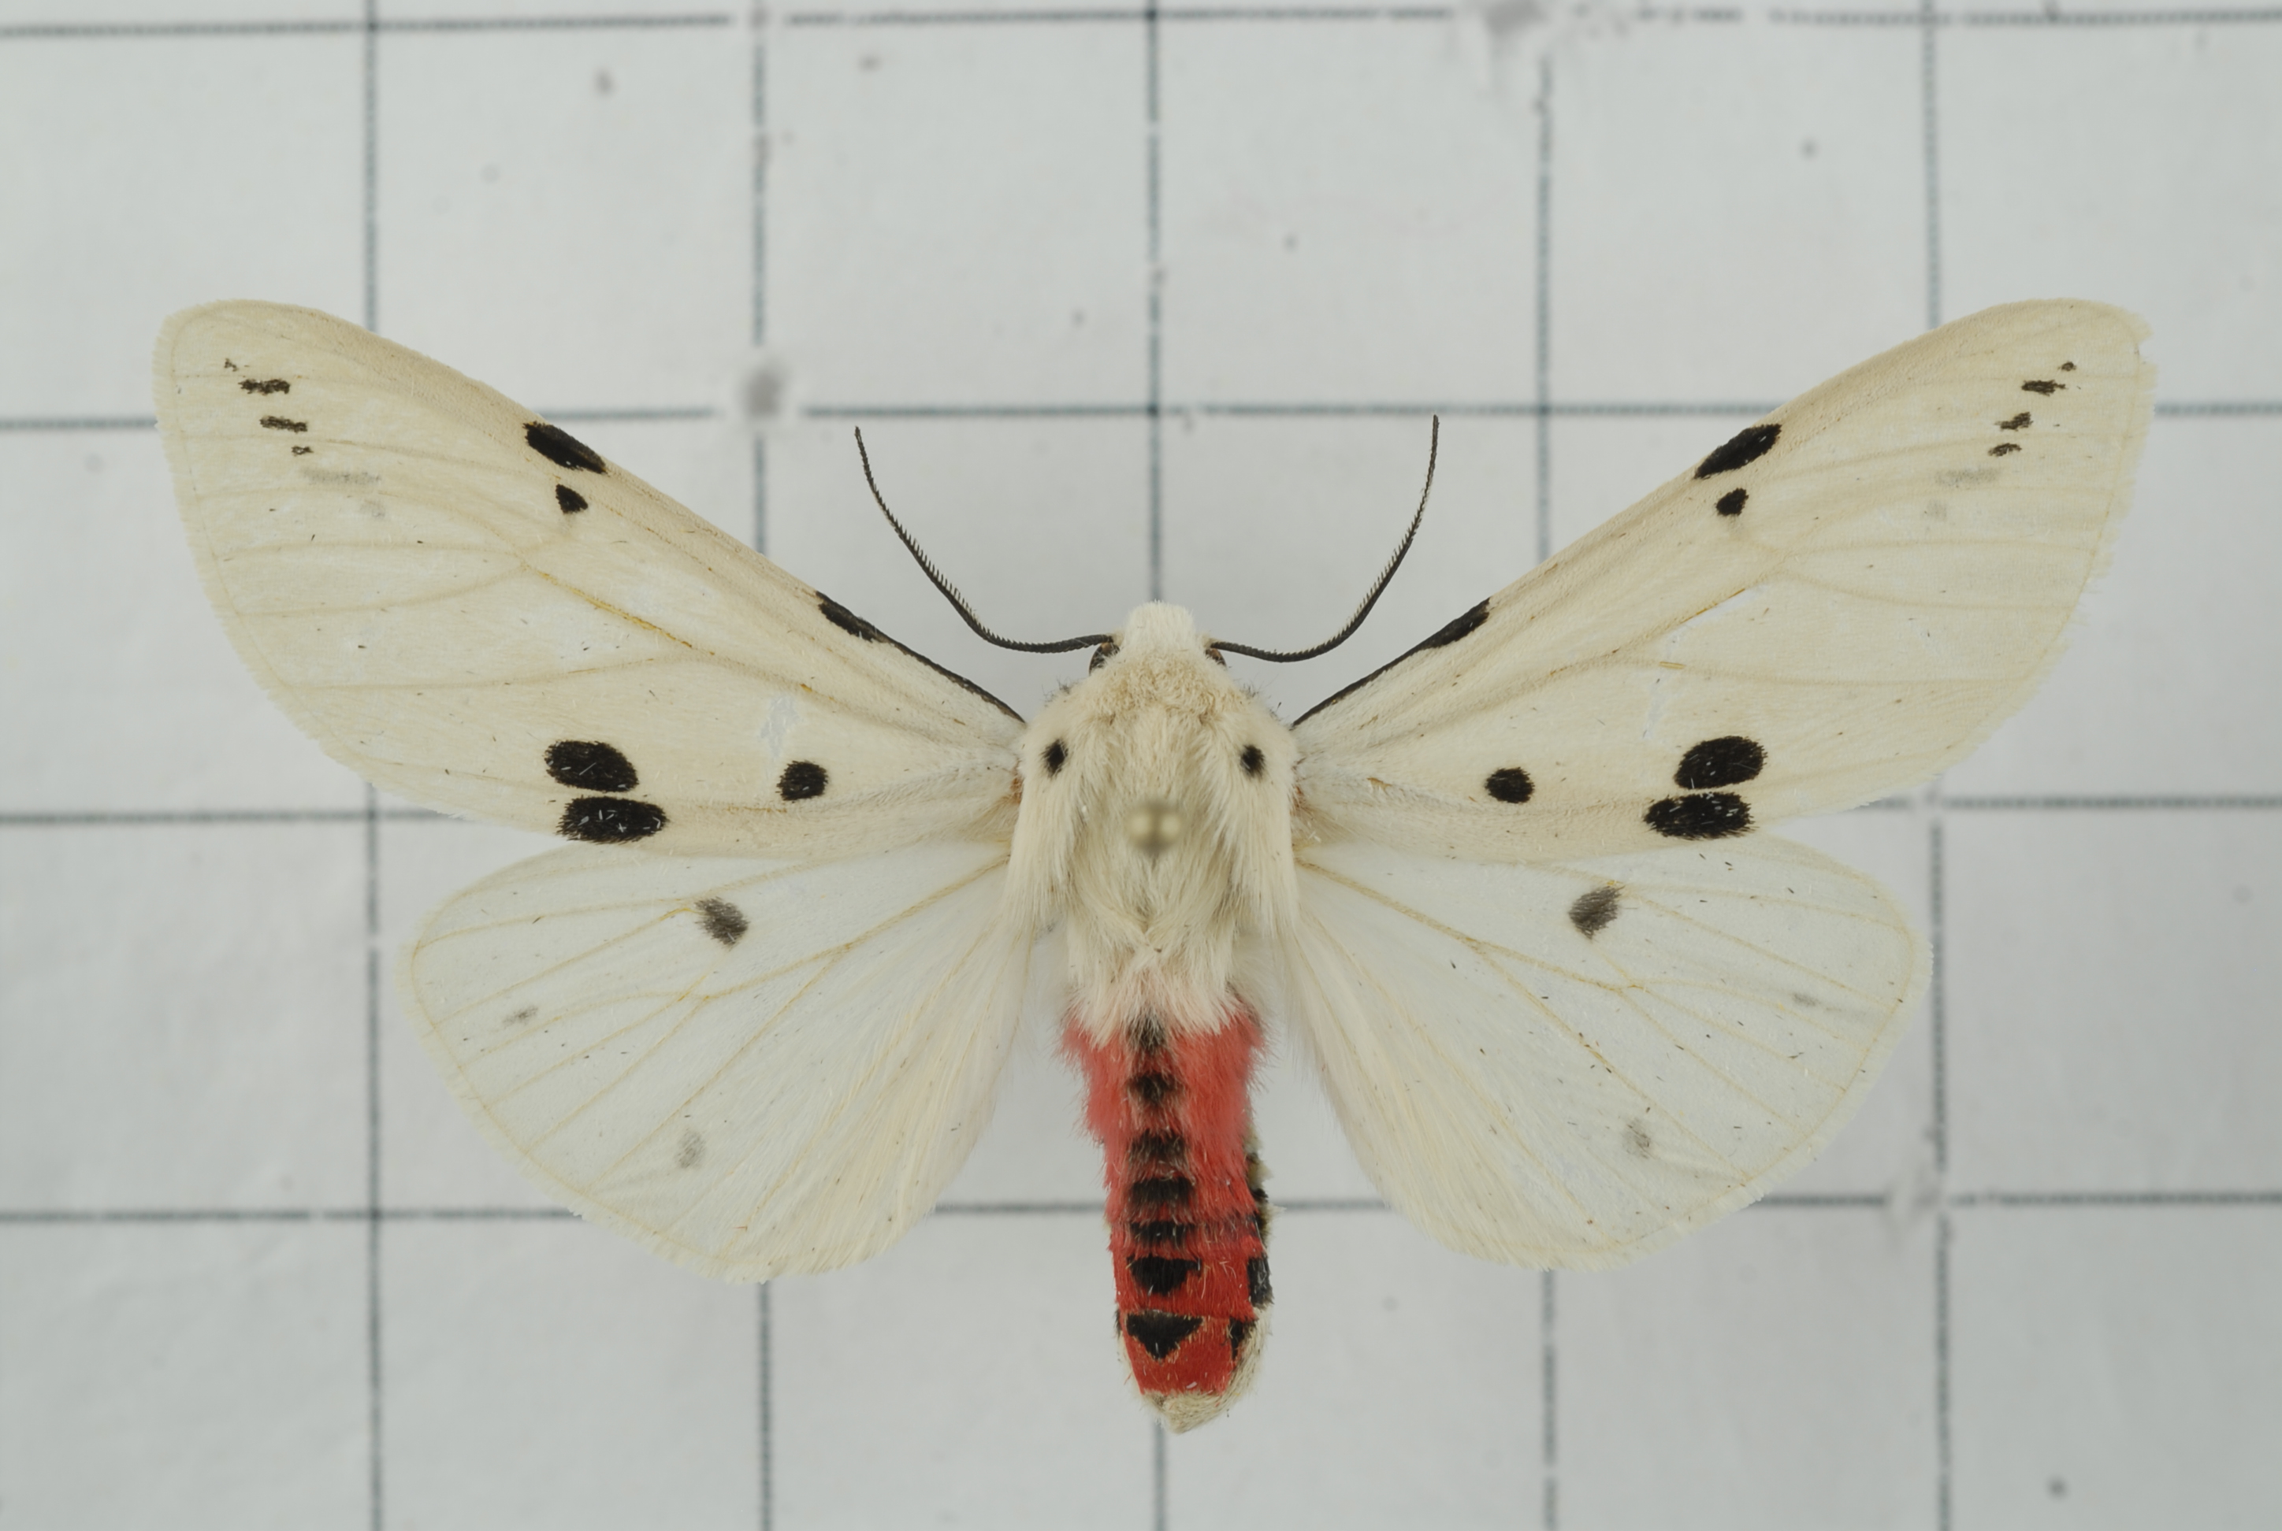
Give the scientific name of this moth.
Spilarctia alba kikuchii
